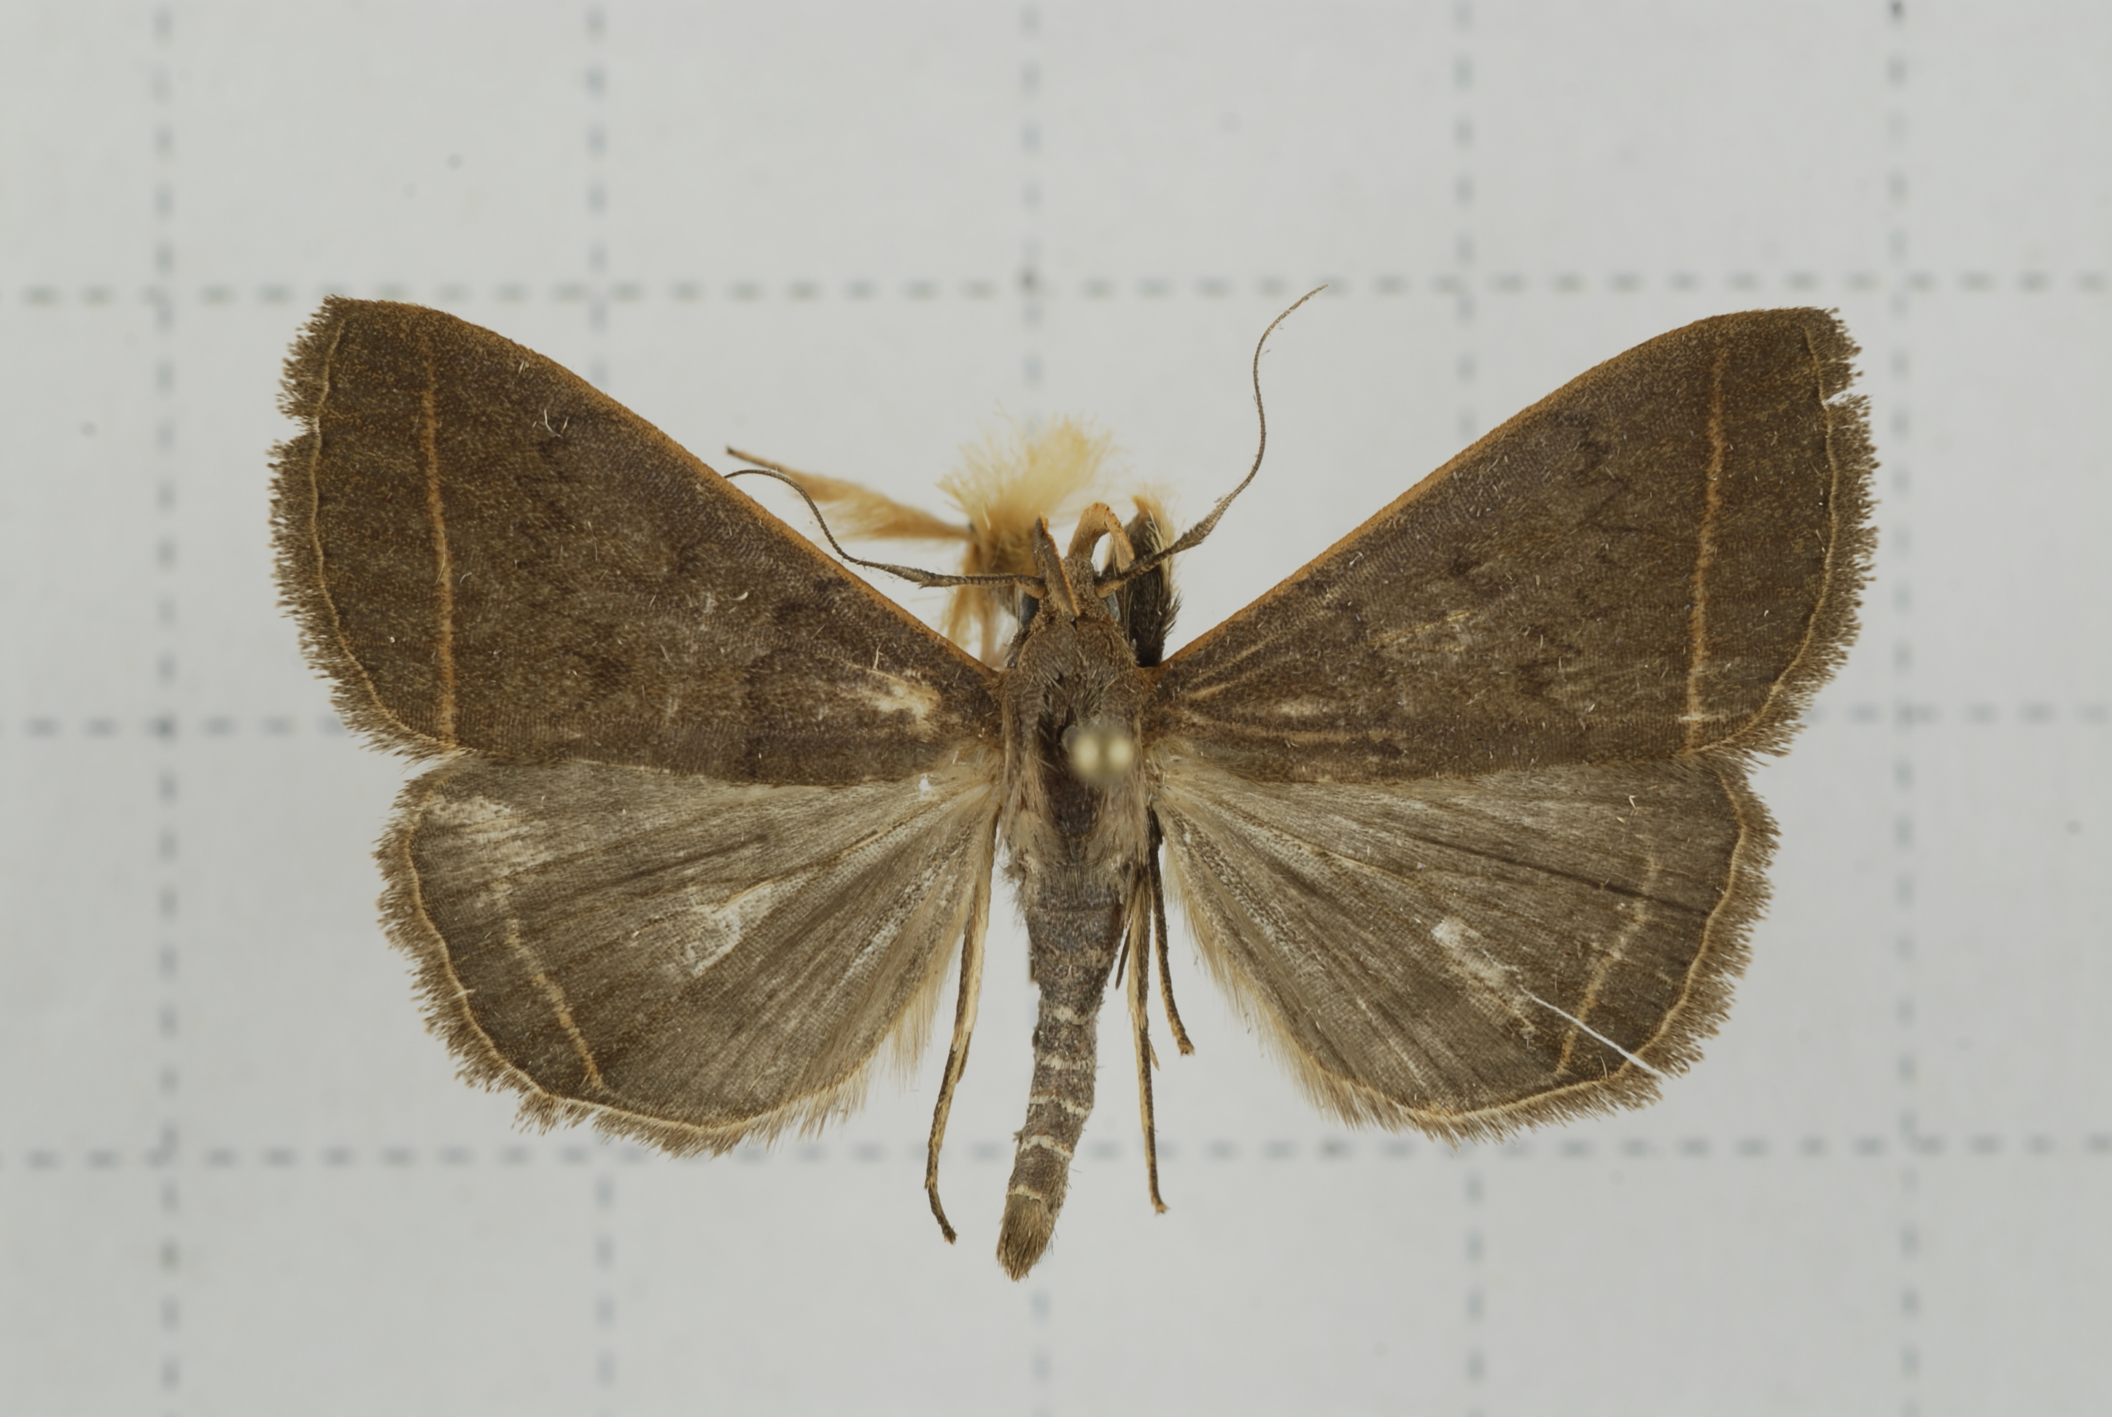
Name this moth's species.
Simplicia niphona
